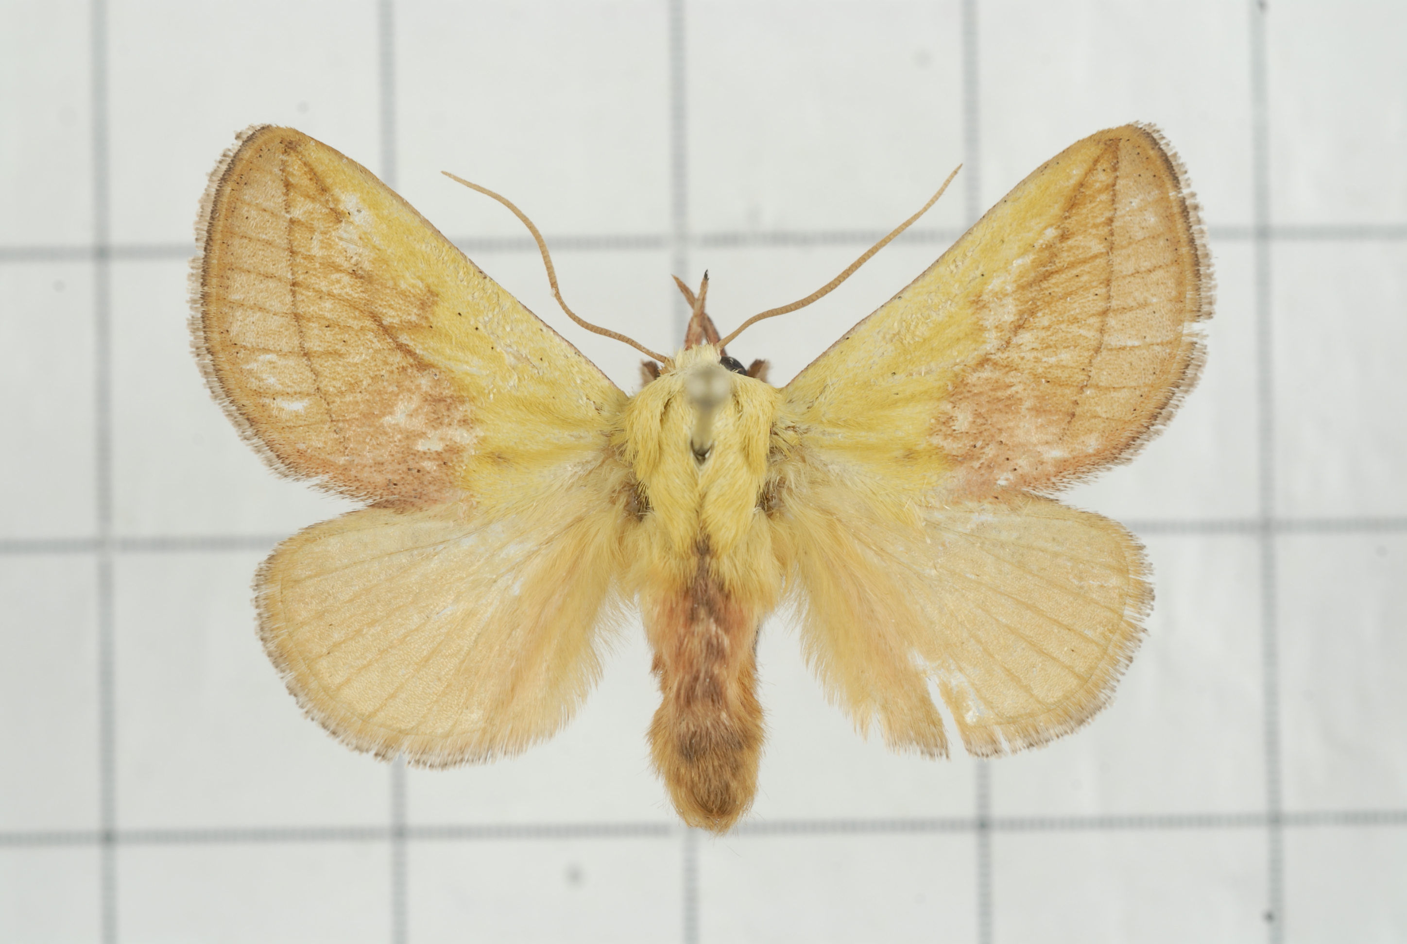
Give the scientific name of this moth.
Monema rubriceps
